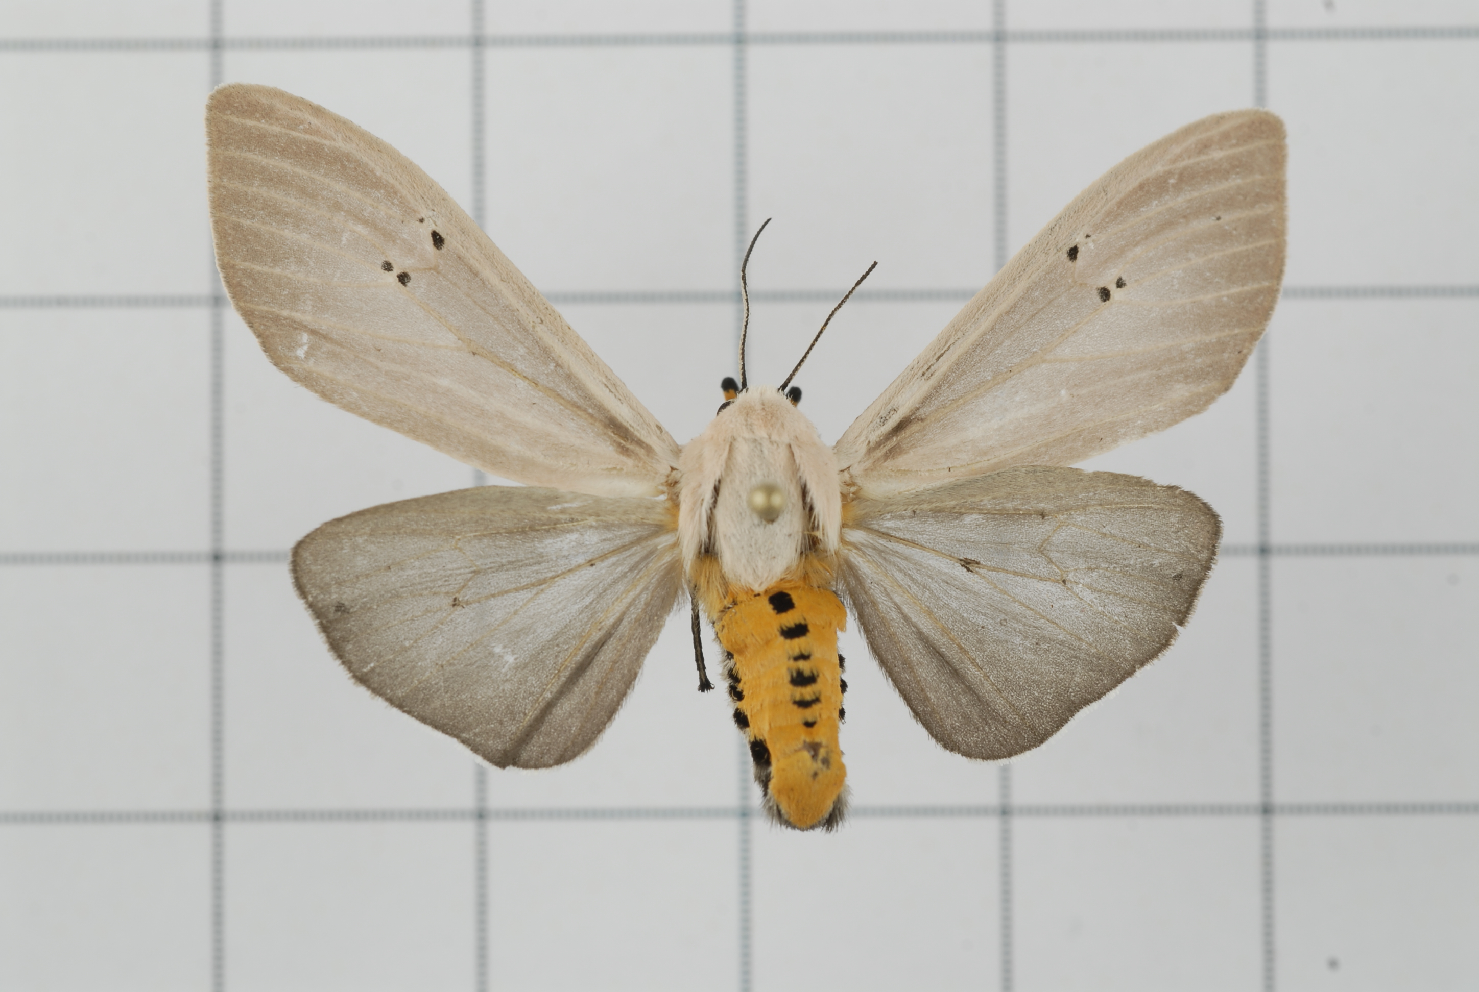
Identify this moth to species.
Creatonotos transiens koni
